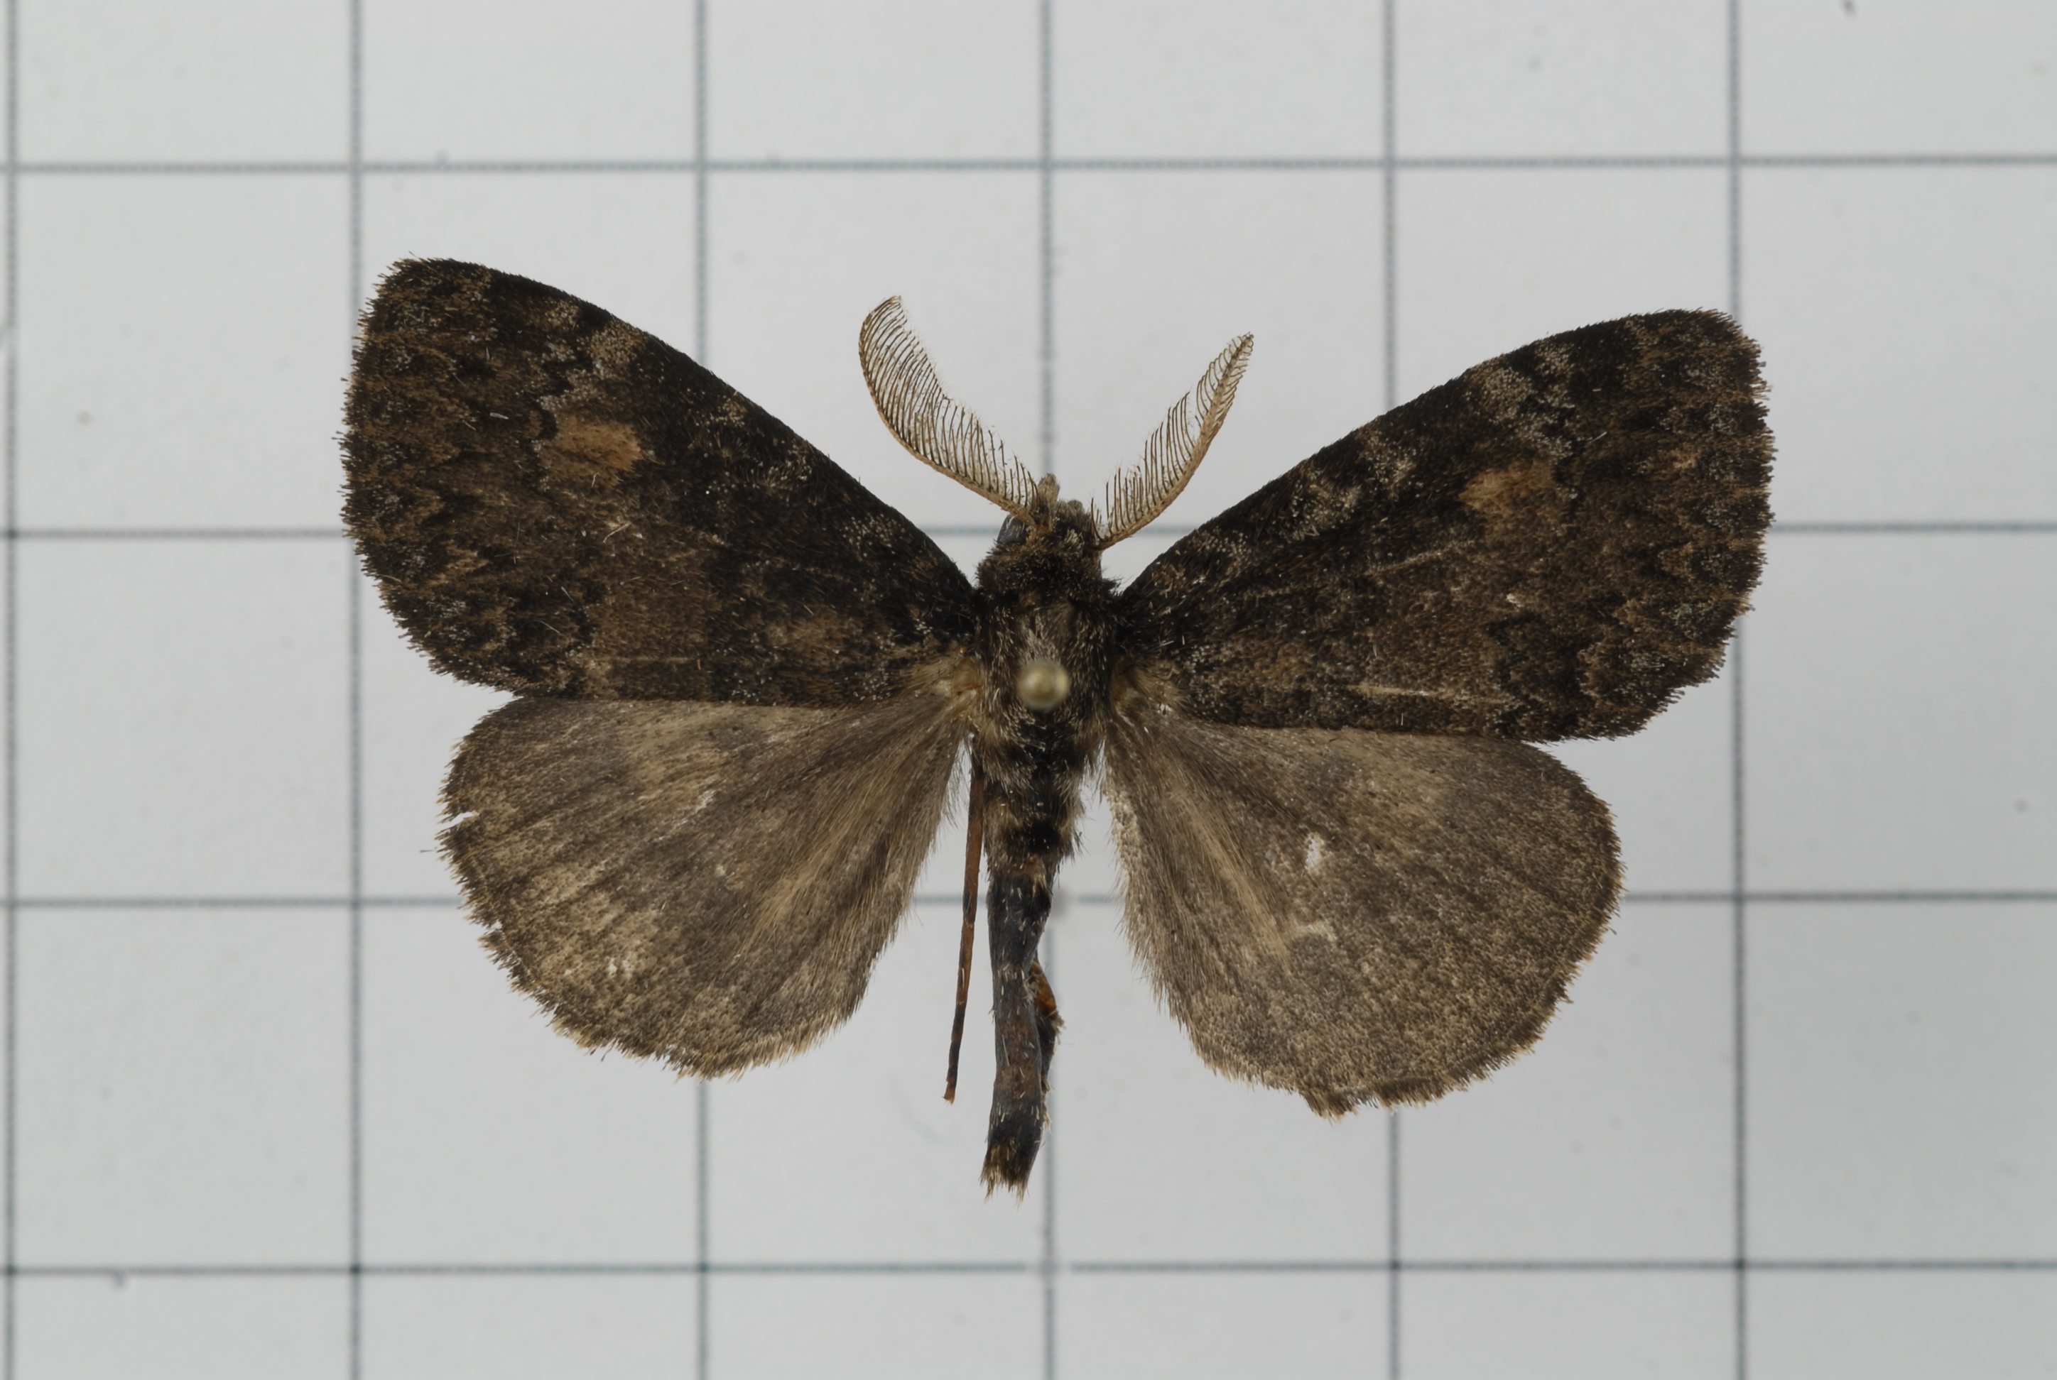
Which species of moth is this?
Ilema kosemponica
